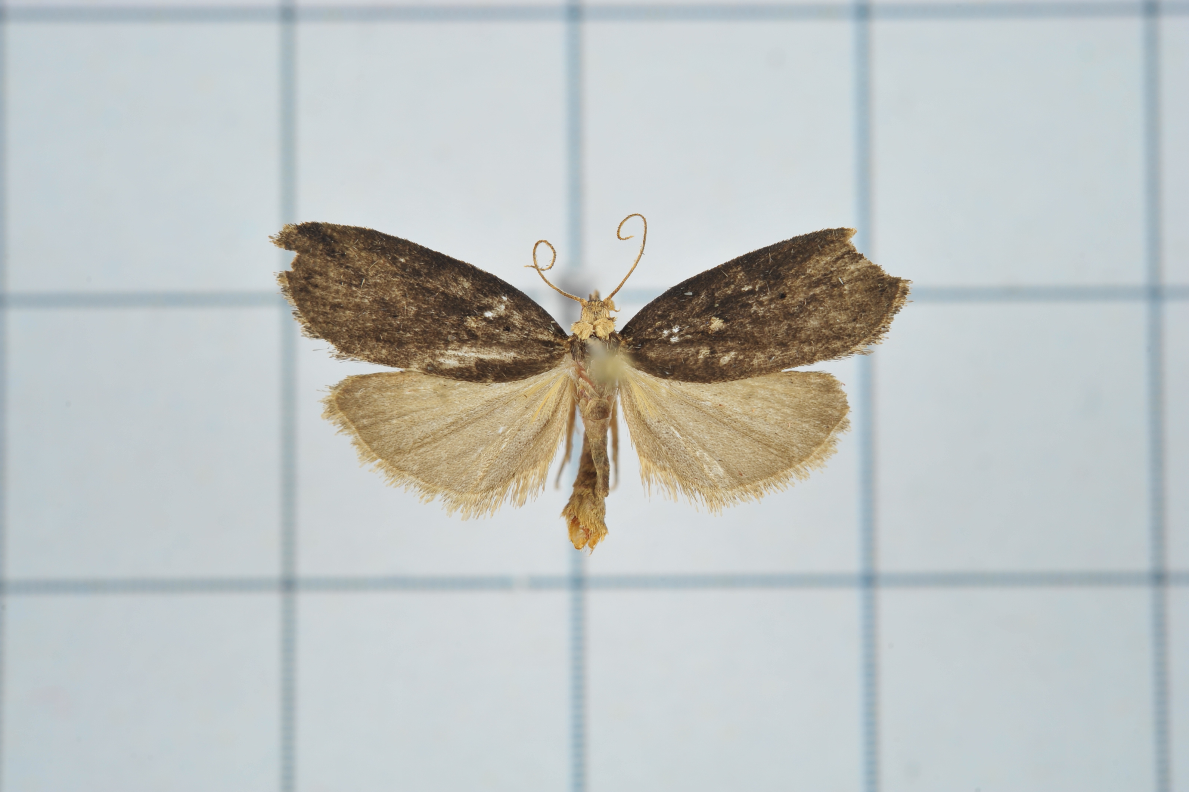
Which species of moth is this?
Eugoa brunnea
